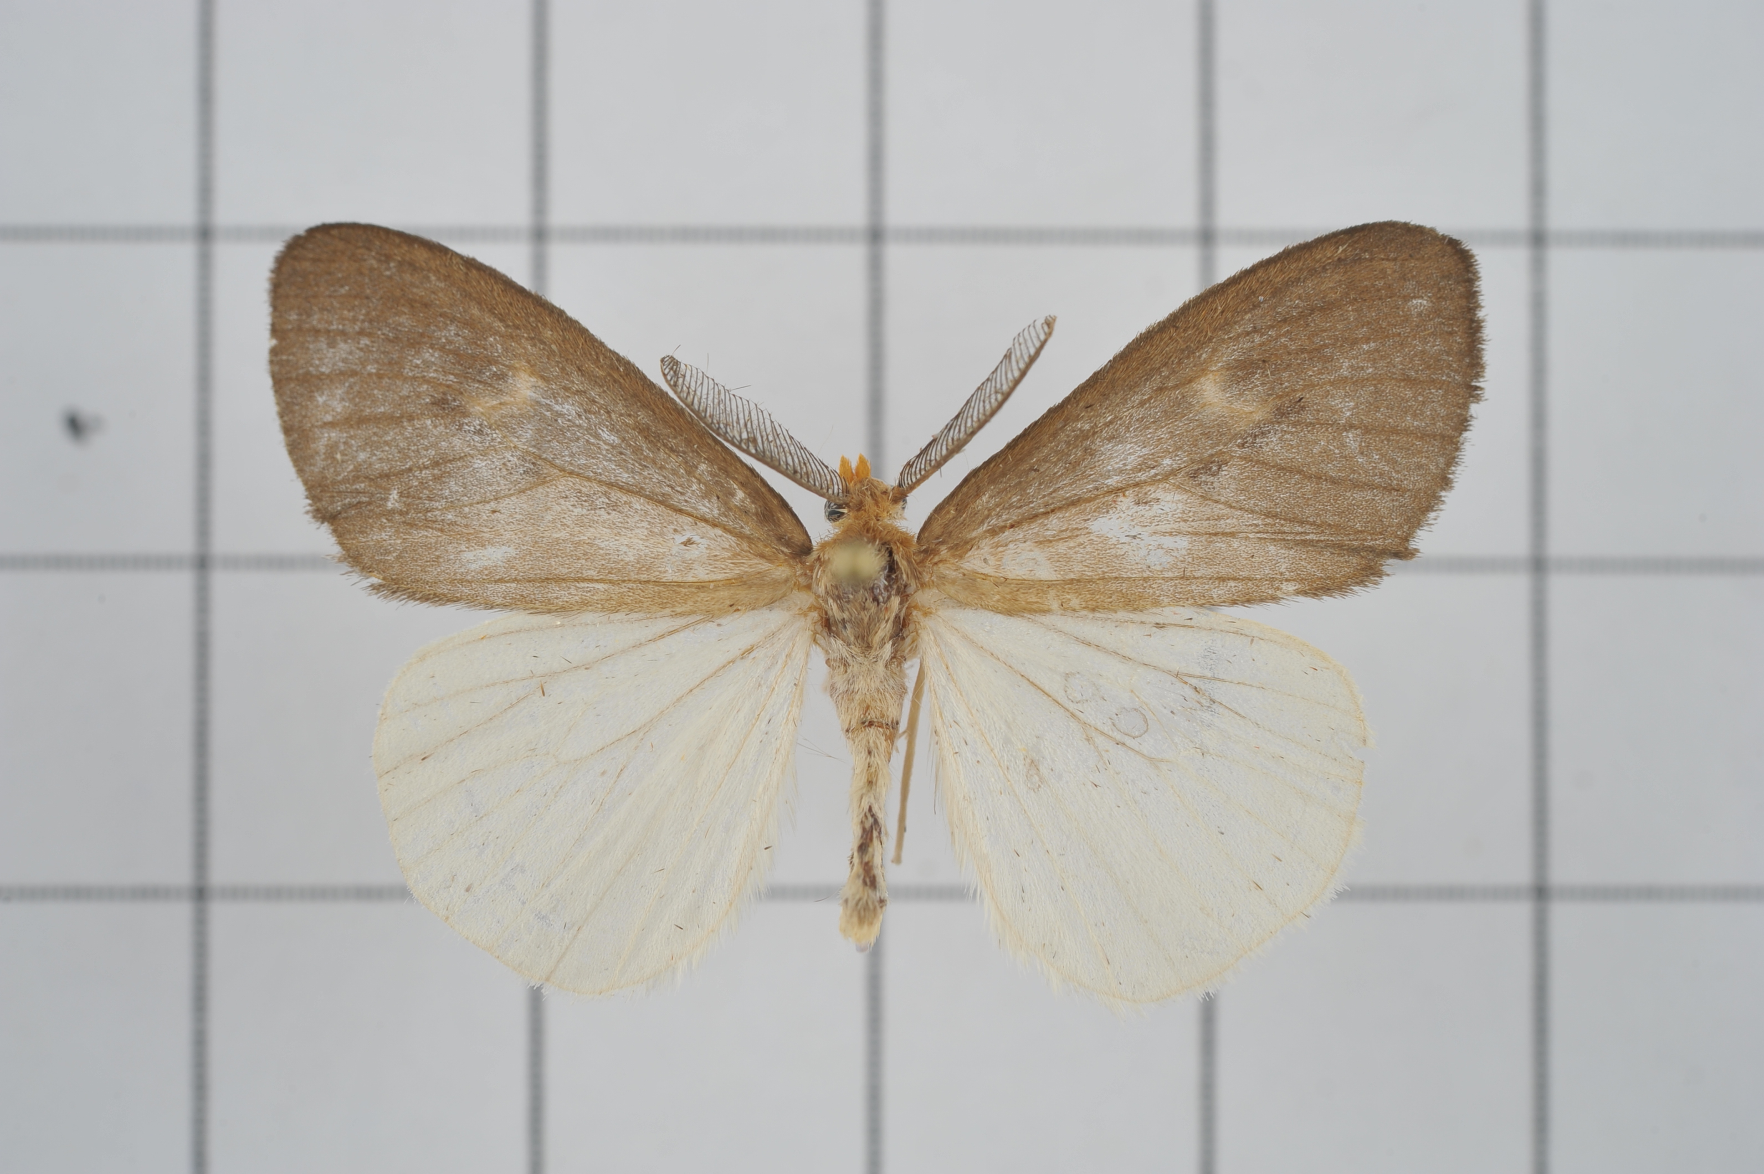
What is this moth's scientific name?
Pantana ochripalpis
